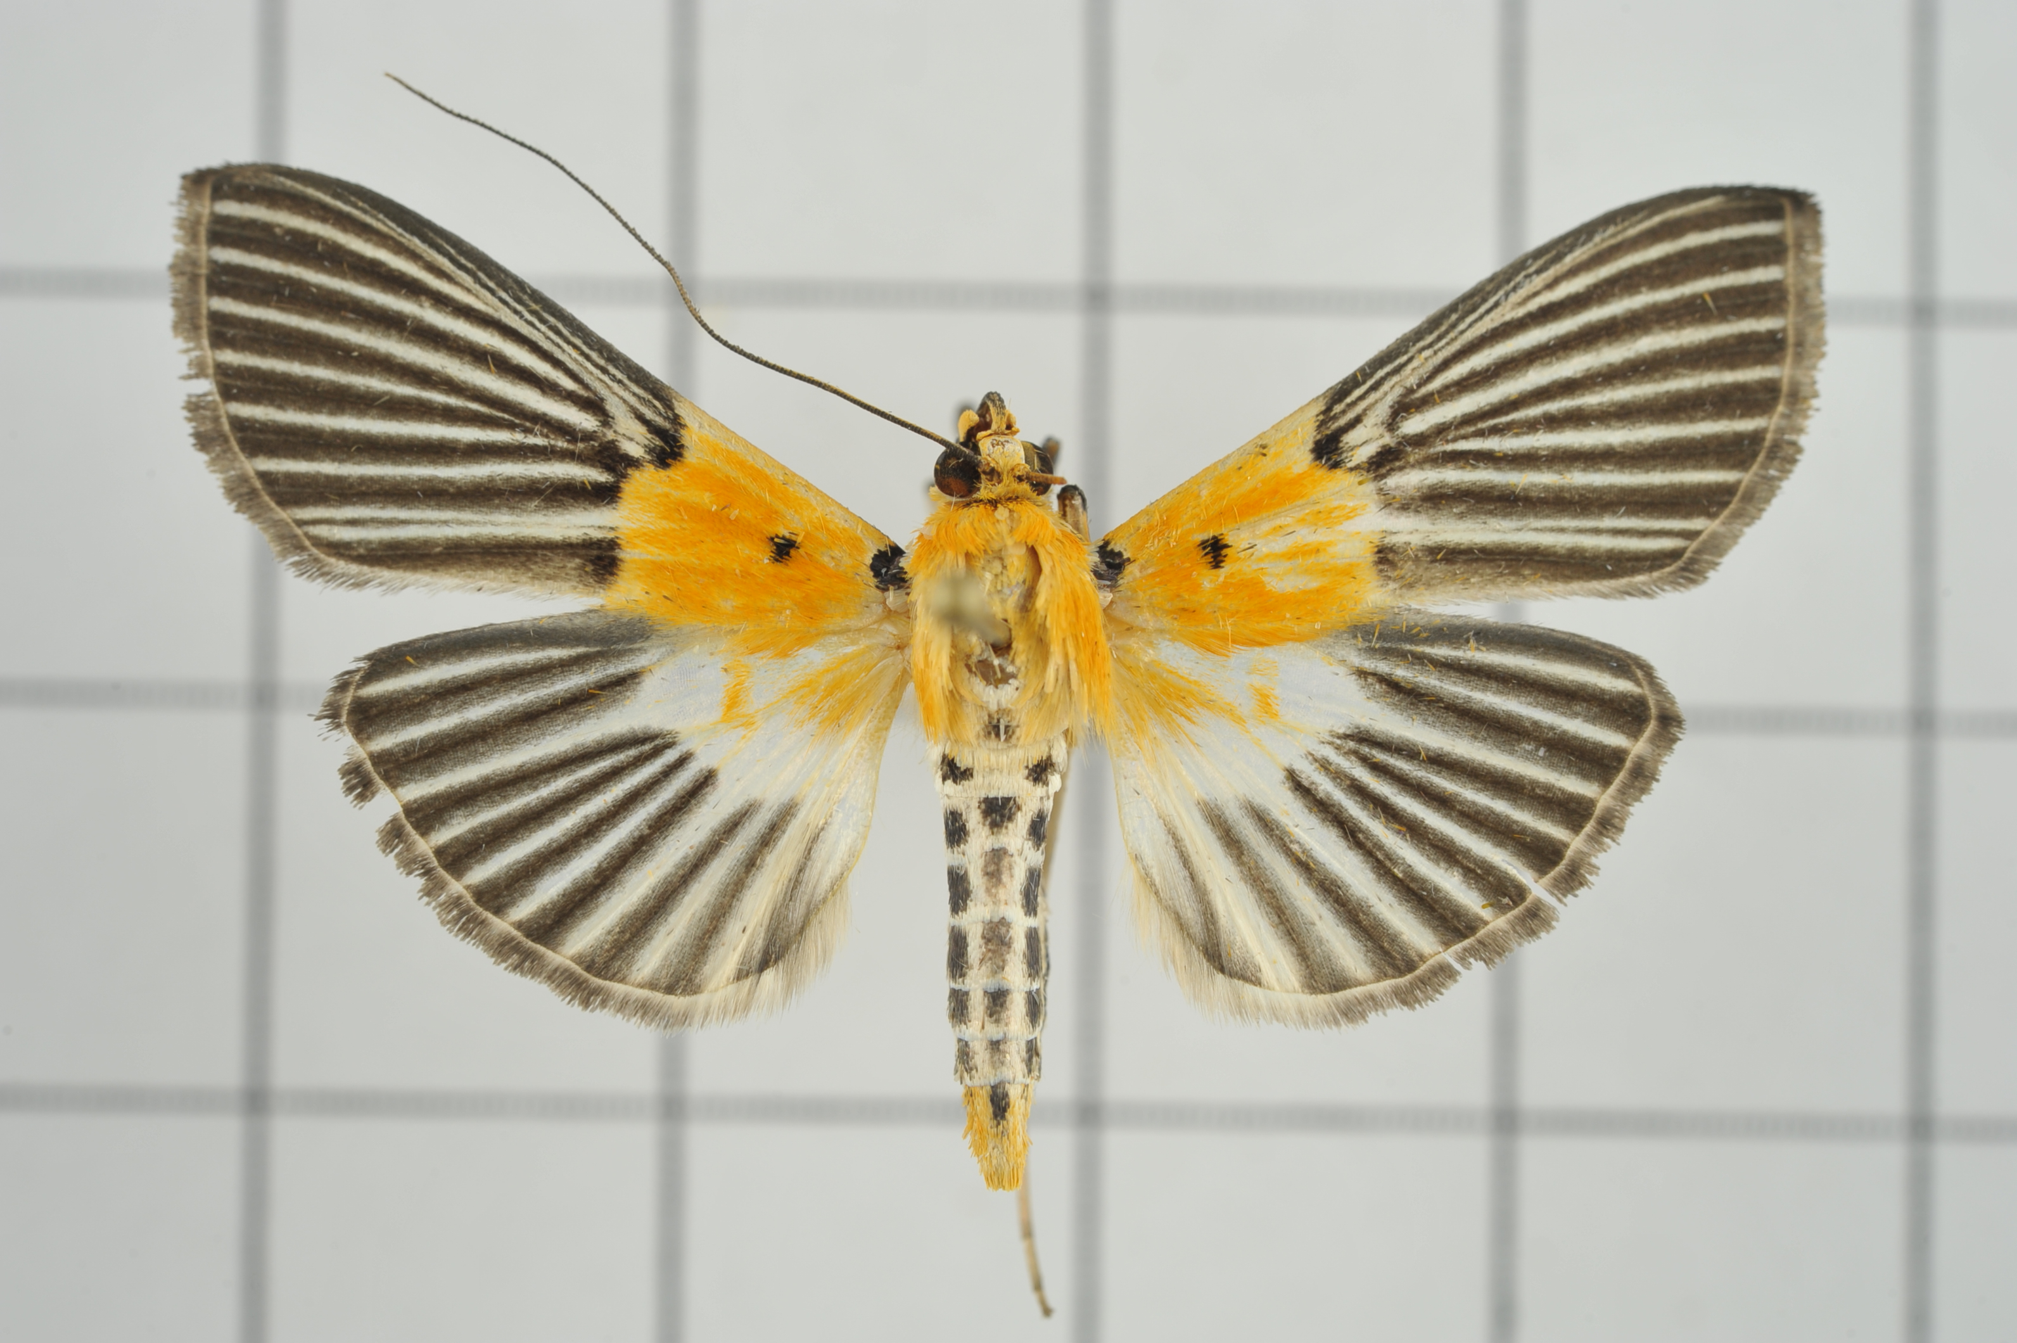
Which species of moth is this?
Nevrina procopia
